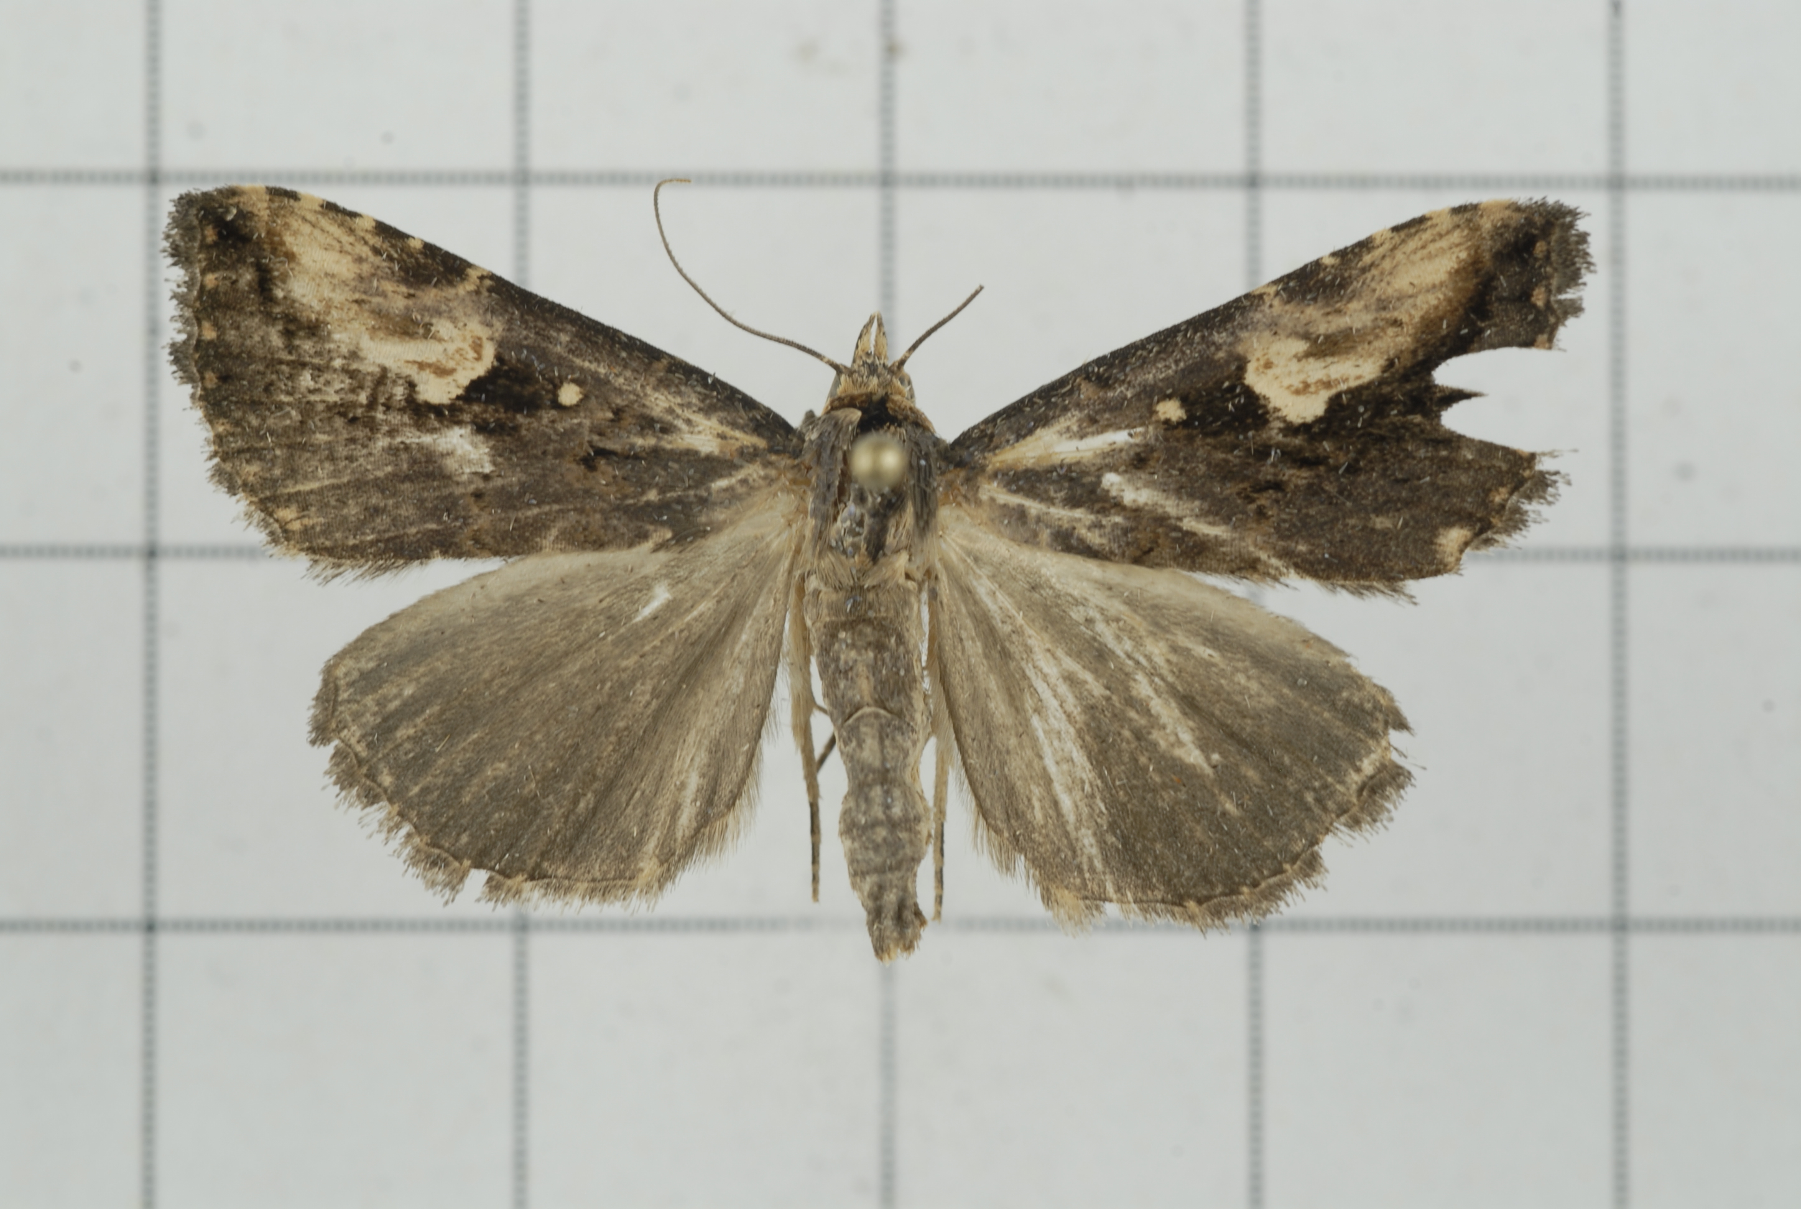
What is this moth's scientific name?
Pseudosphetta moorei
